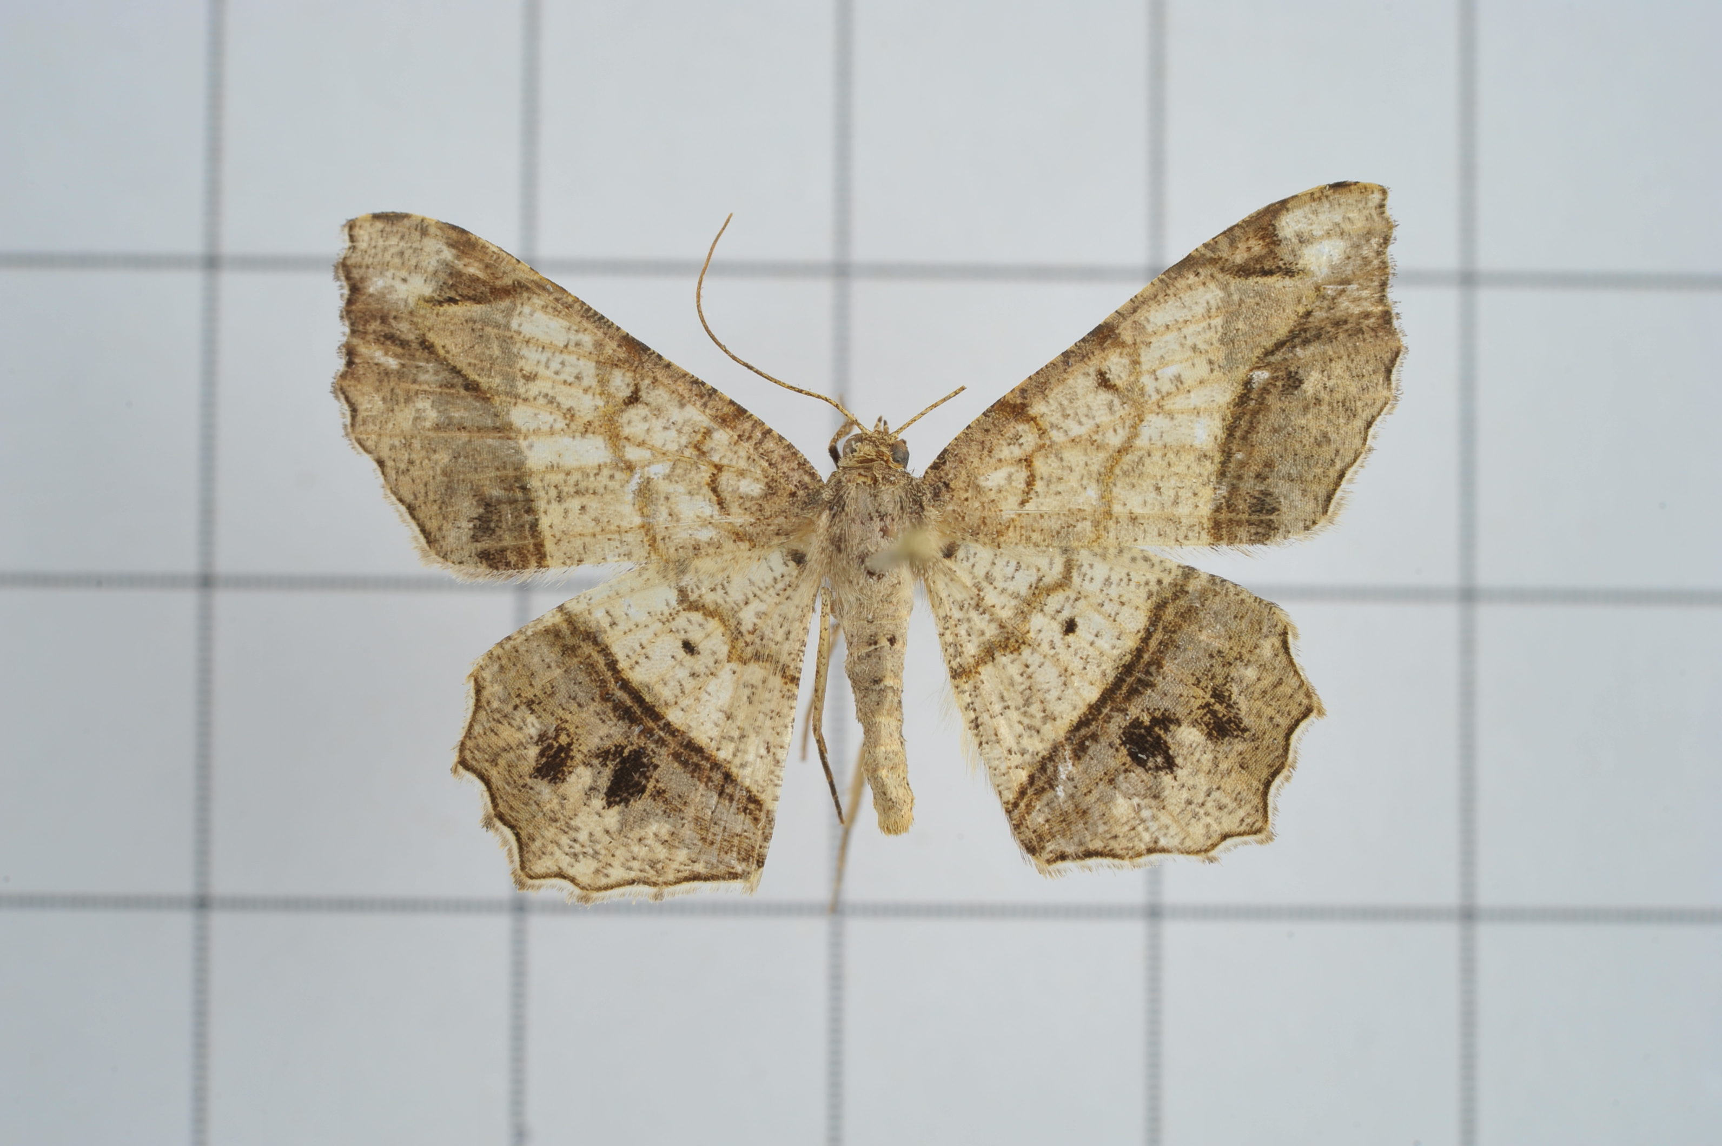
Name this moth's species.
Chiasmia intermediaria
